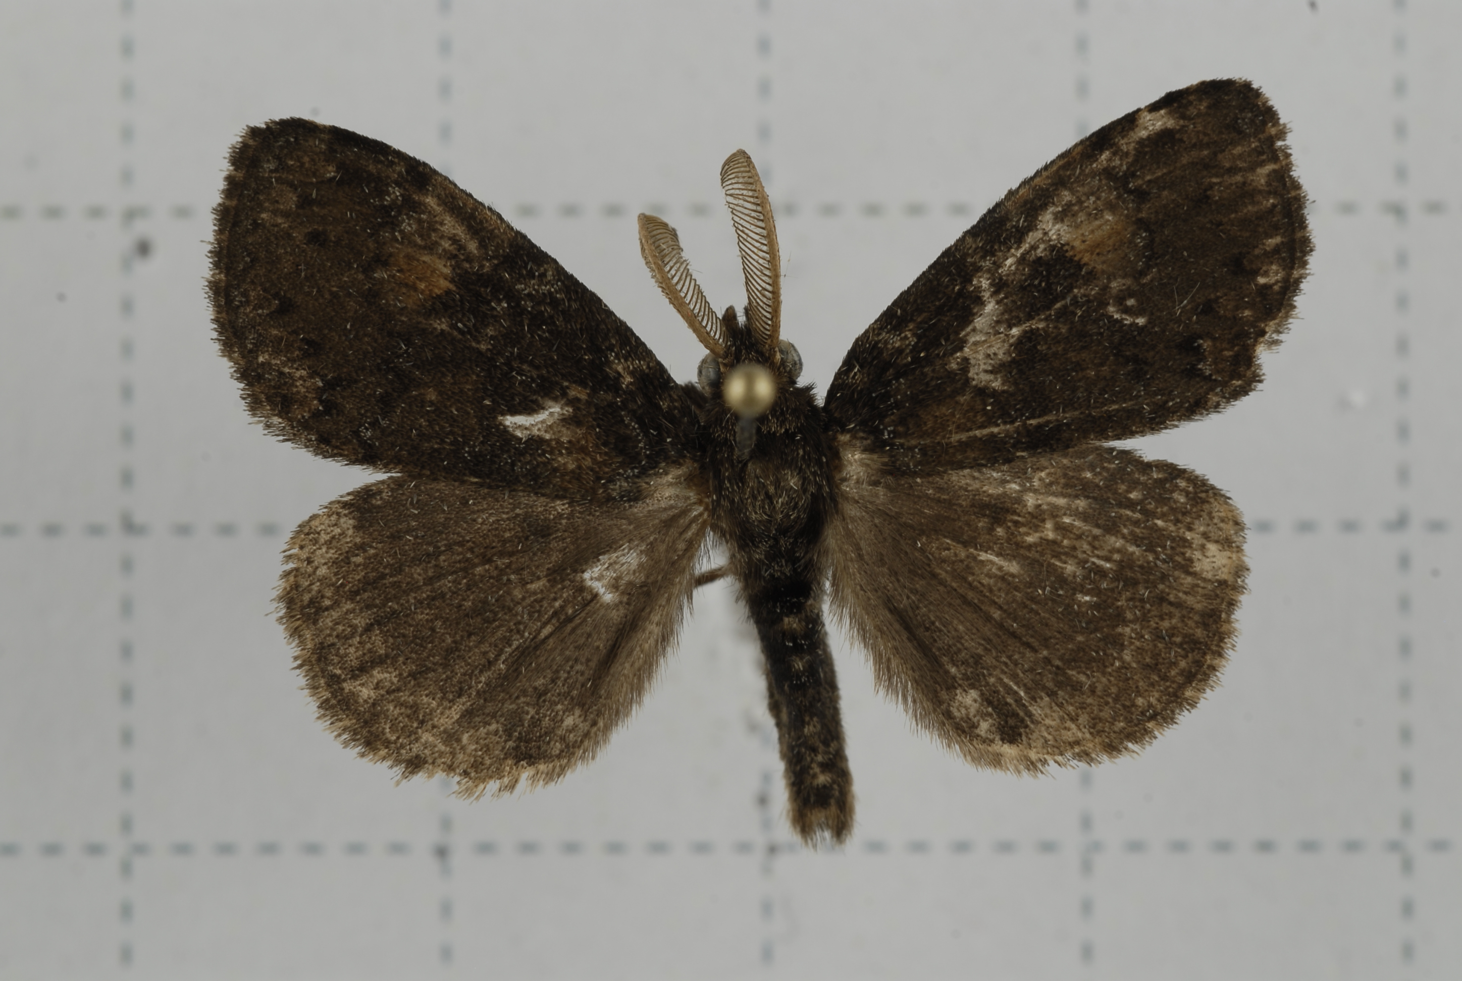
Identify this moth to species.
Ilema kosemponica
